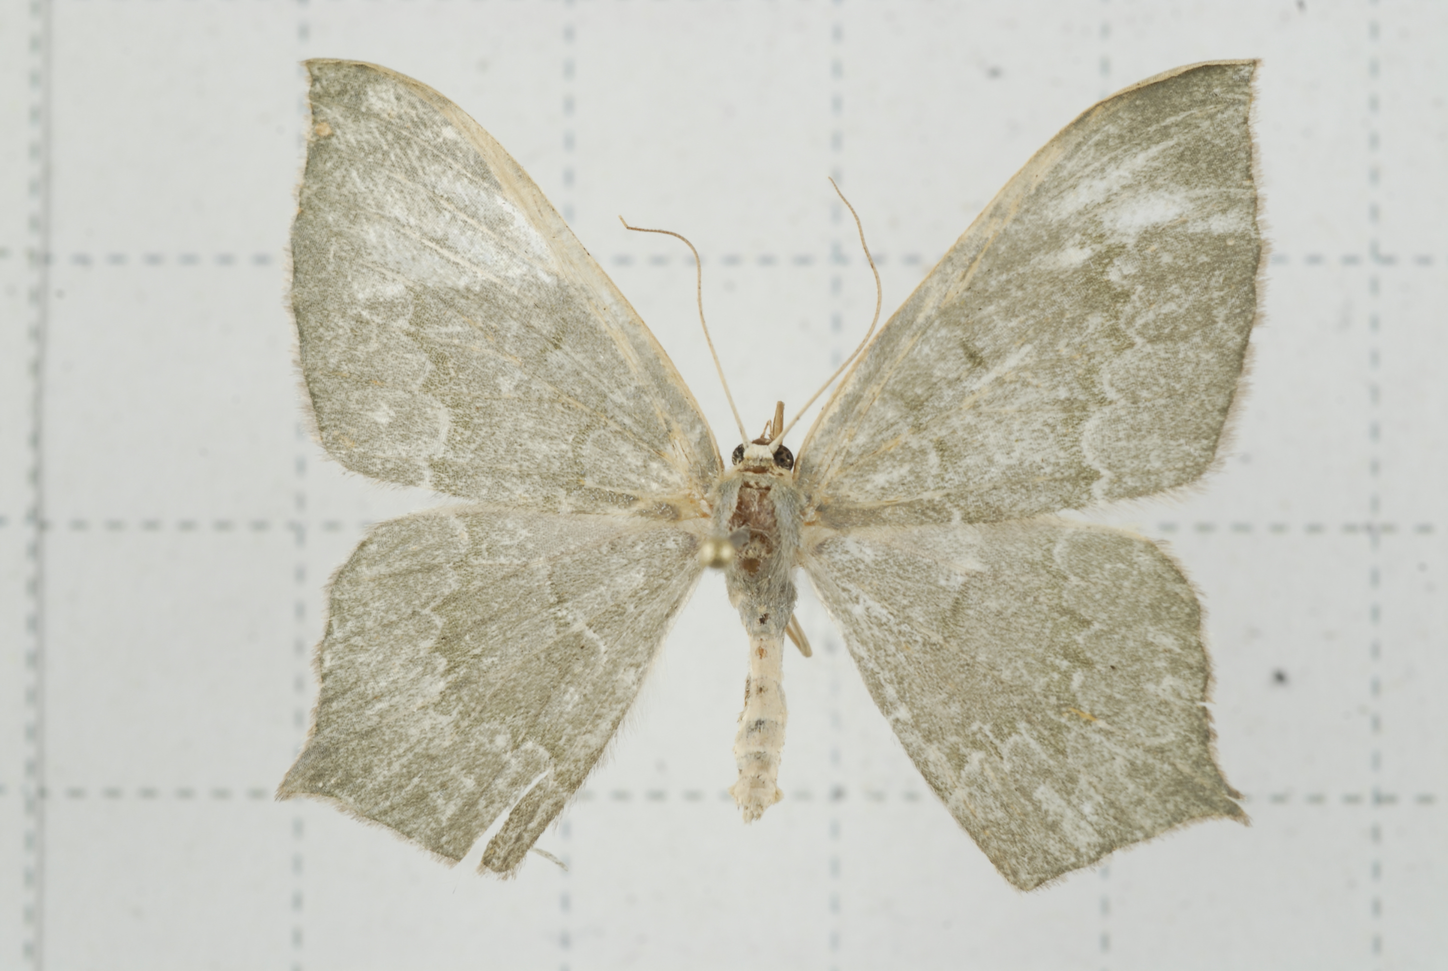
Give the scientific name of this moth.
Maxates sinuolata
